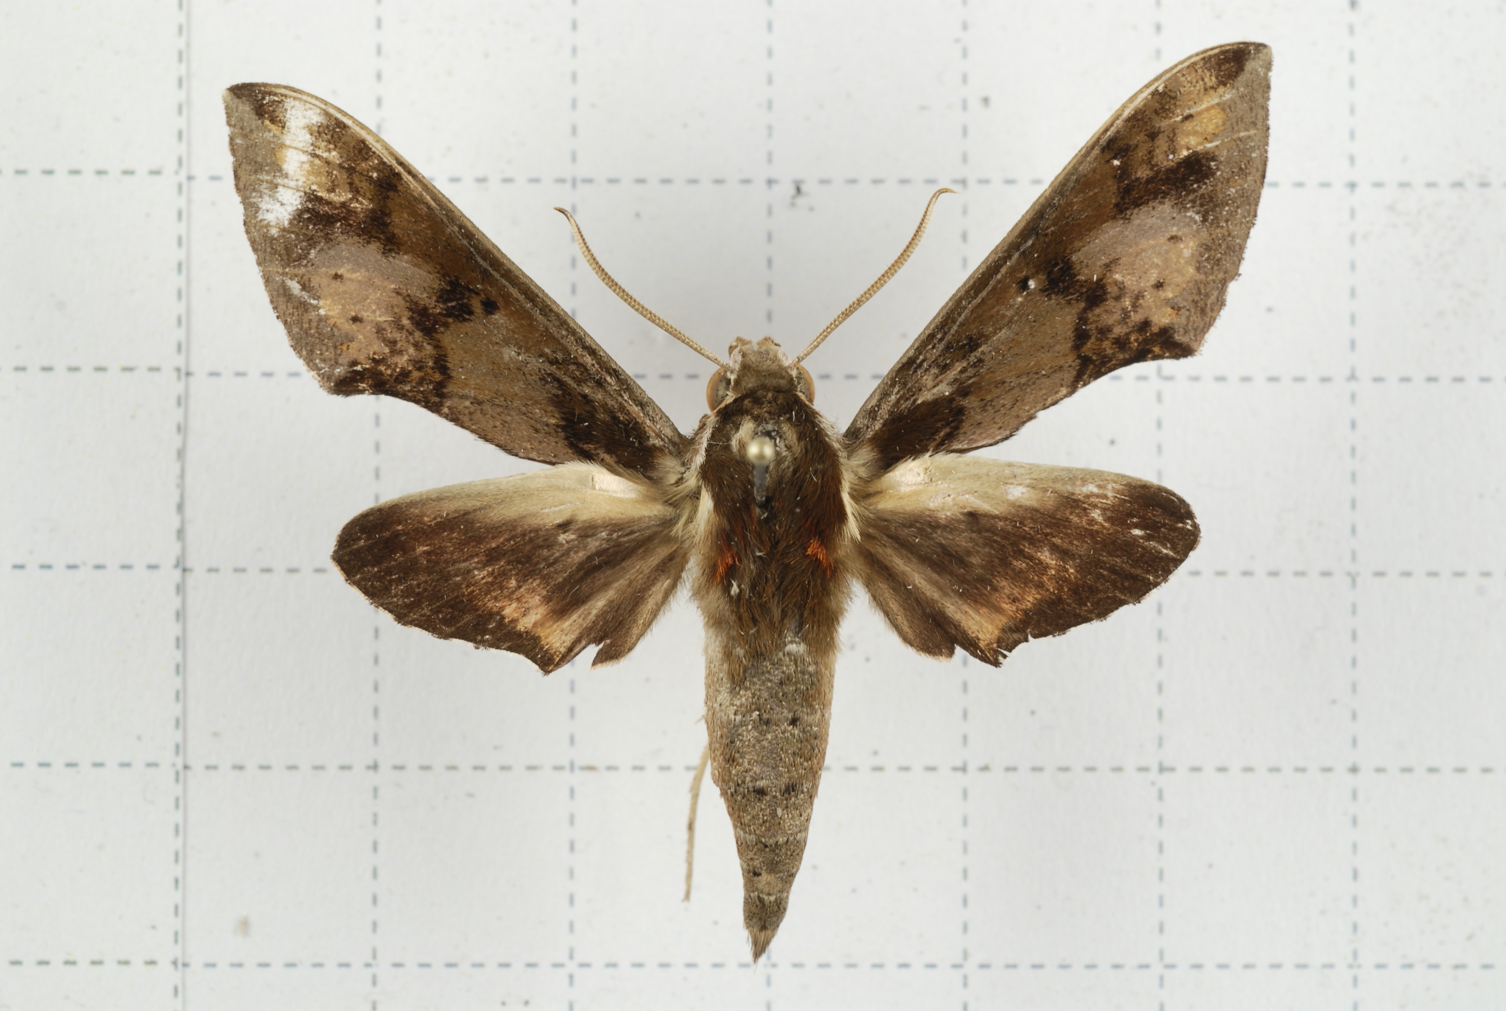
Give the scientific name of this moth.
Rhagastis binoculata
